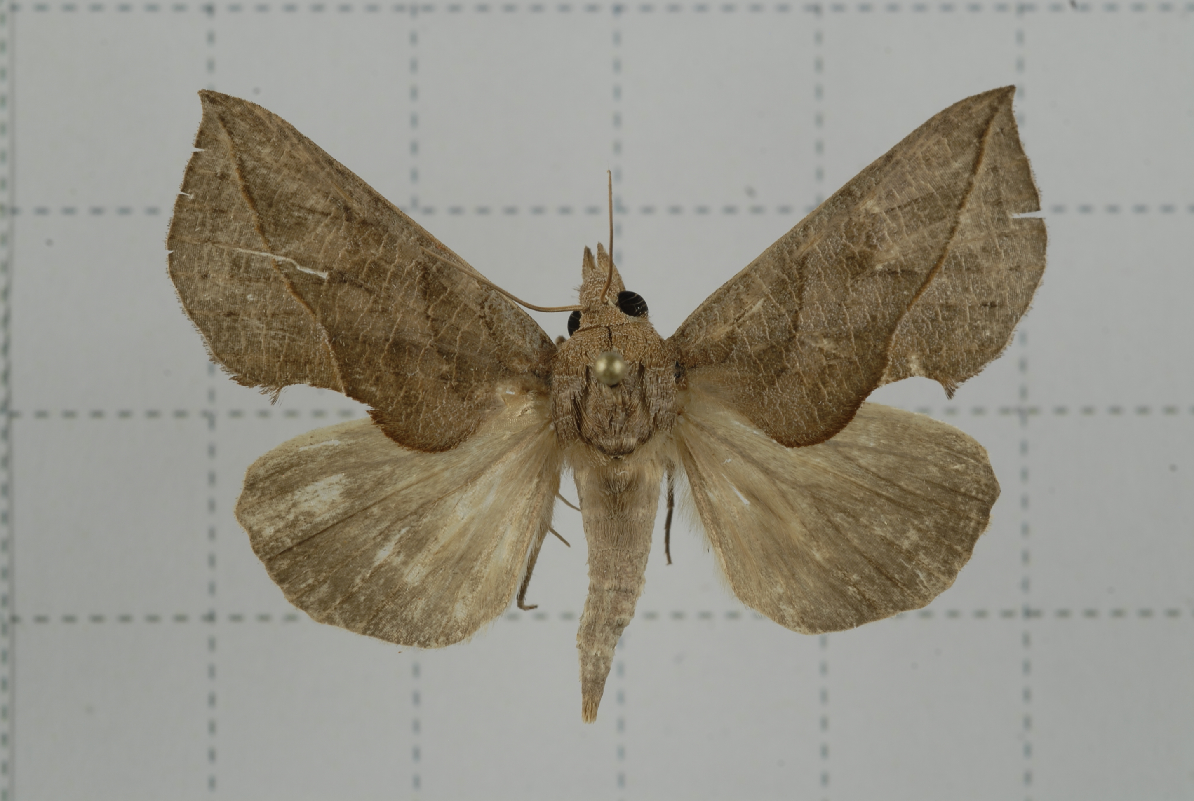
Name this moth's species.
Calyptra minuticornis bisacutum
